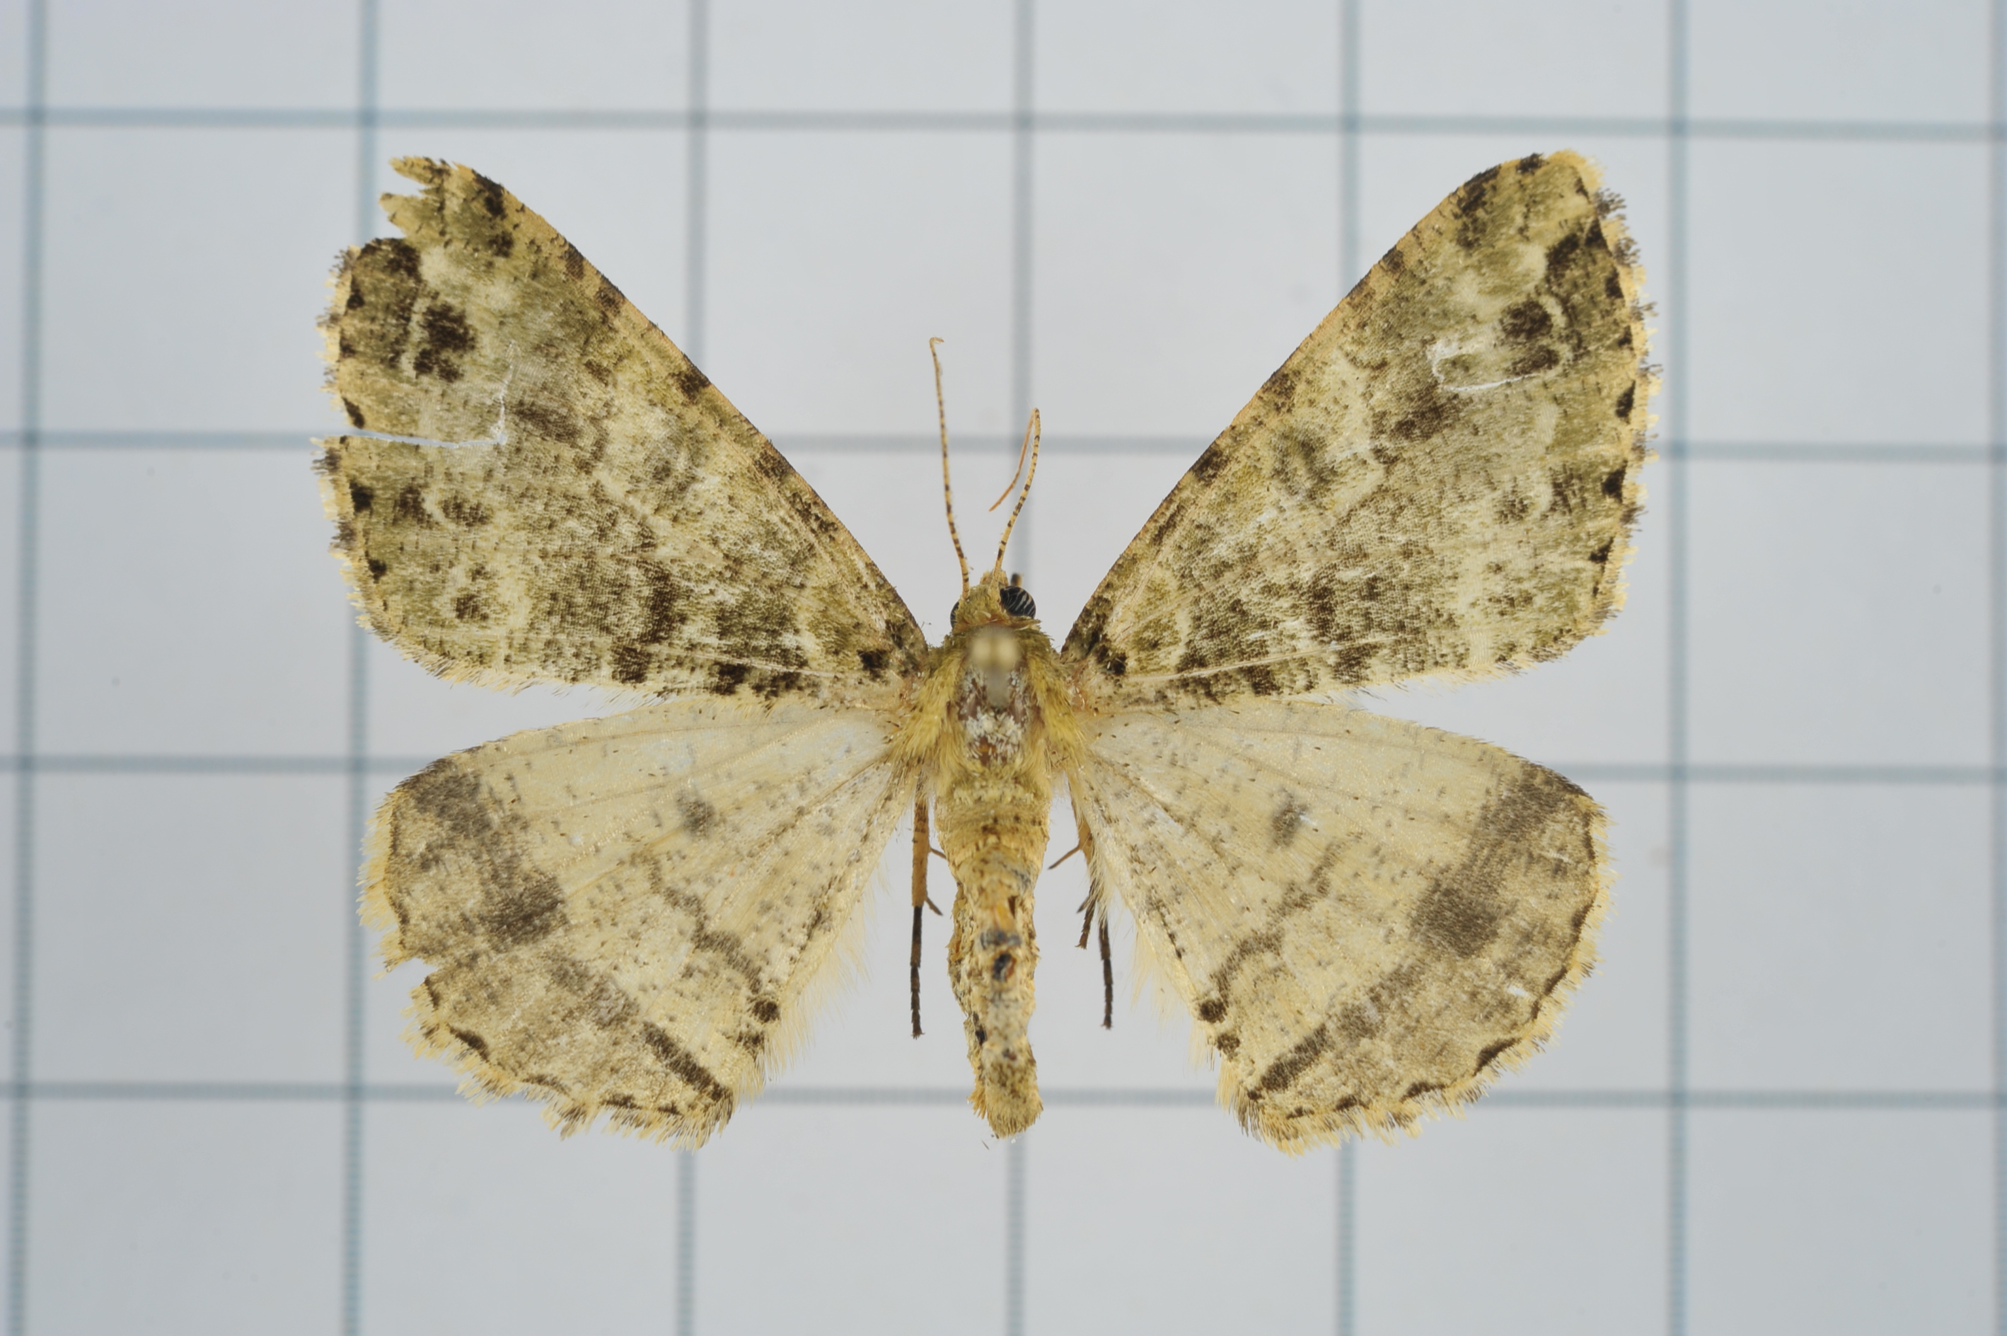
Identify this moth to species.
Arichanna marginata
